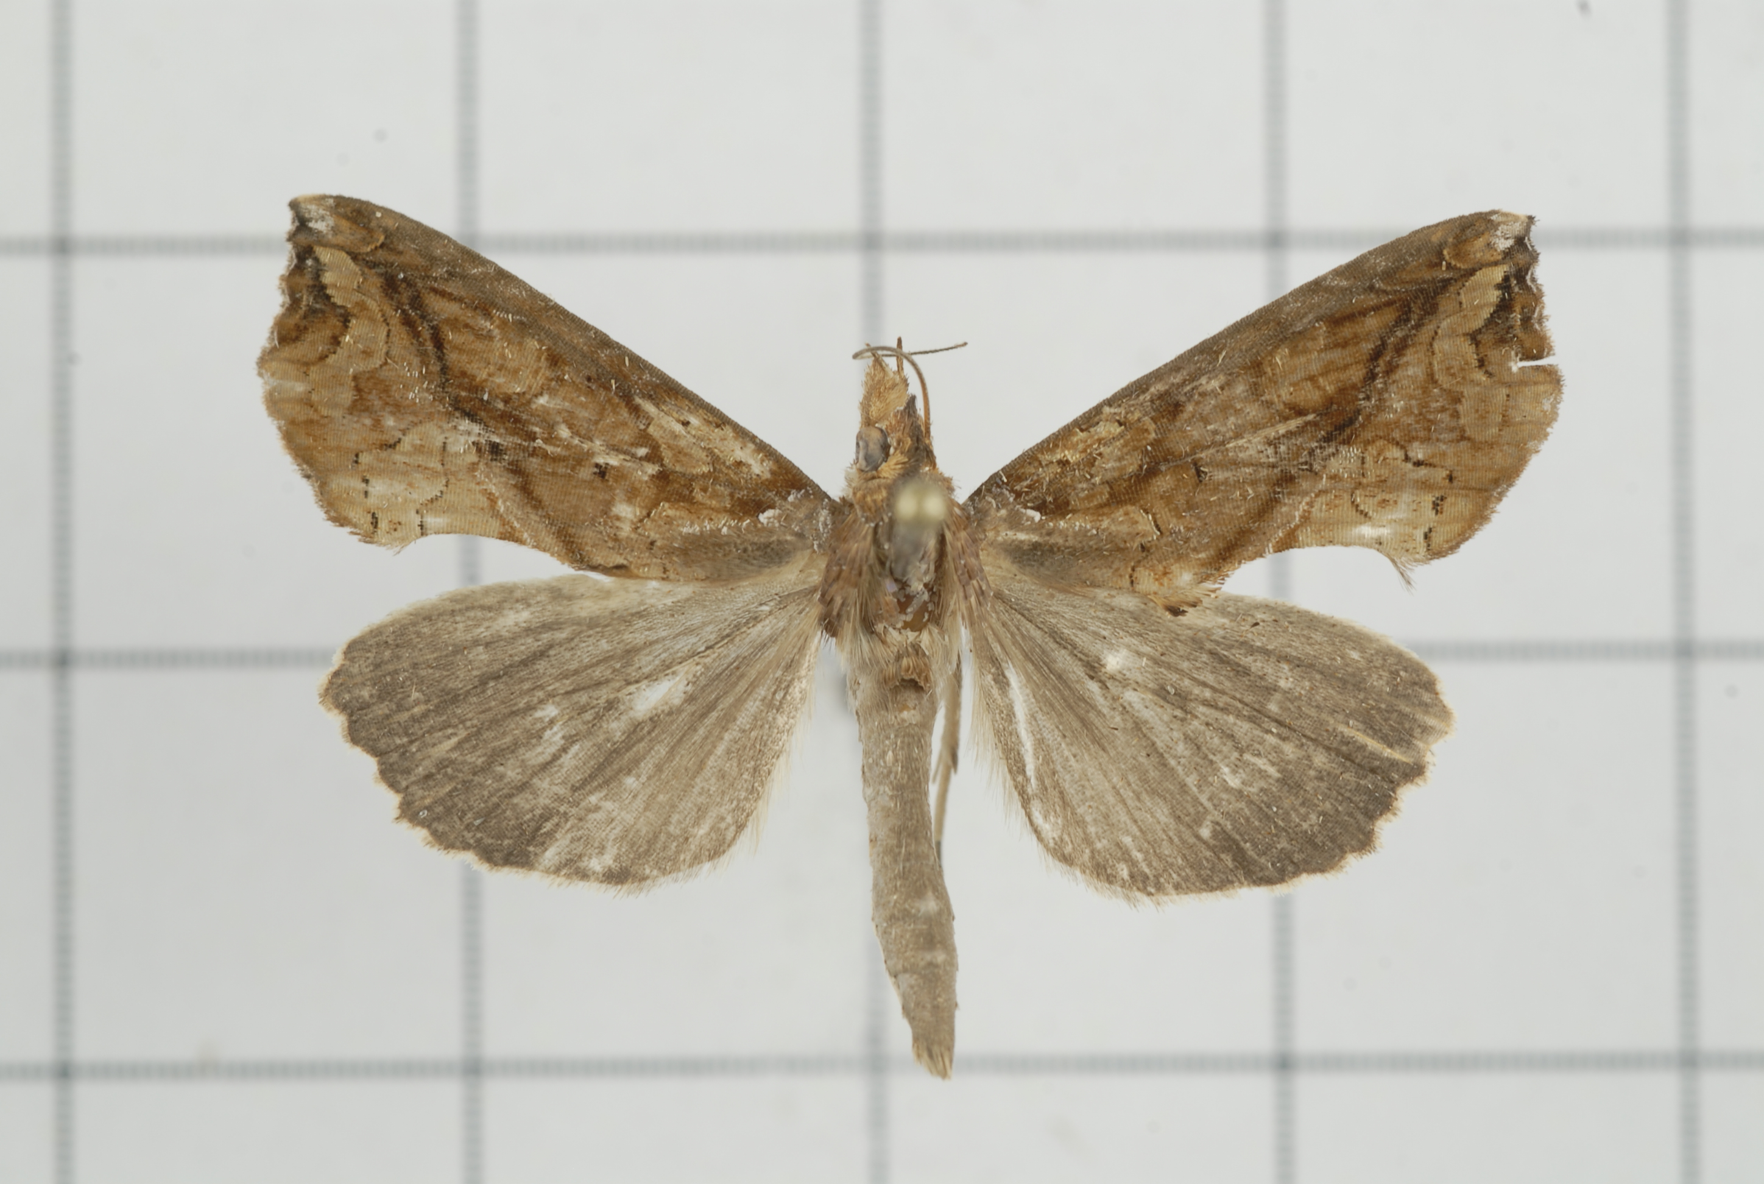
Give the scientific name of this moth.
Plusiodonta coelonota
